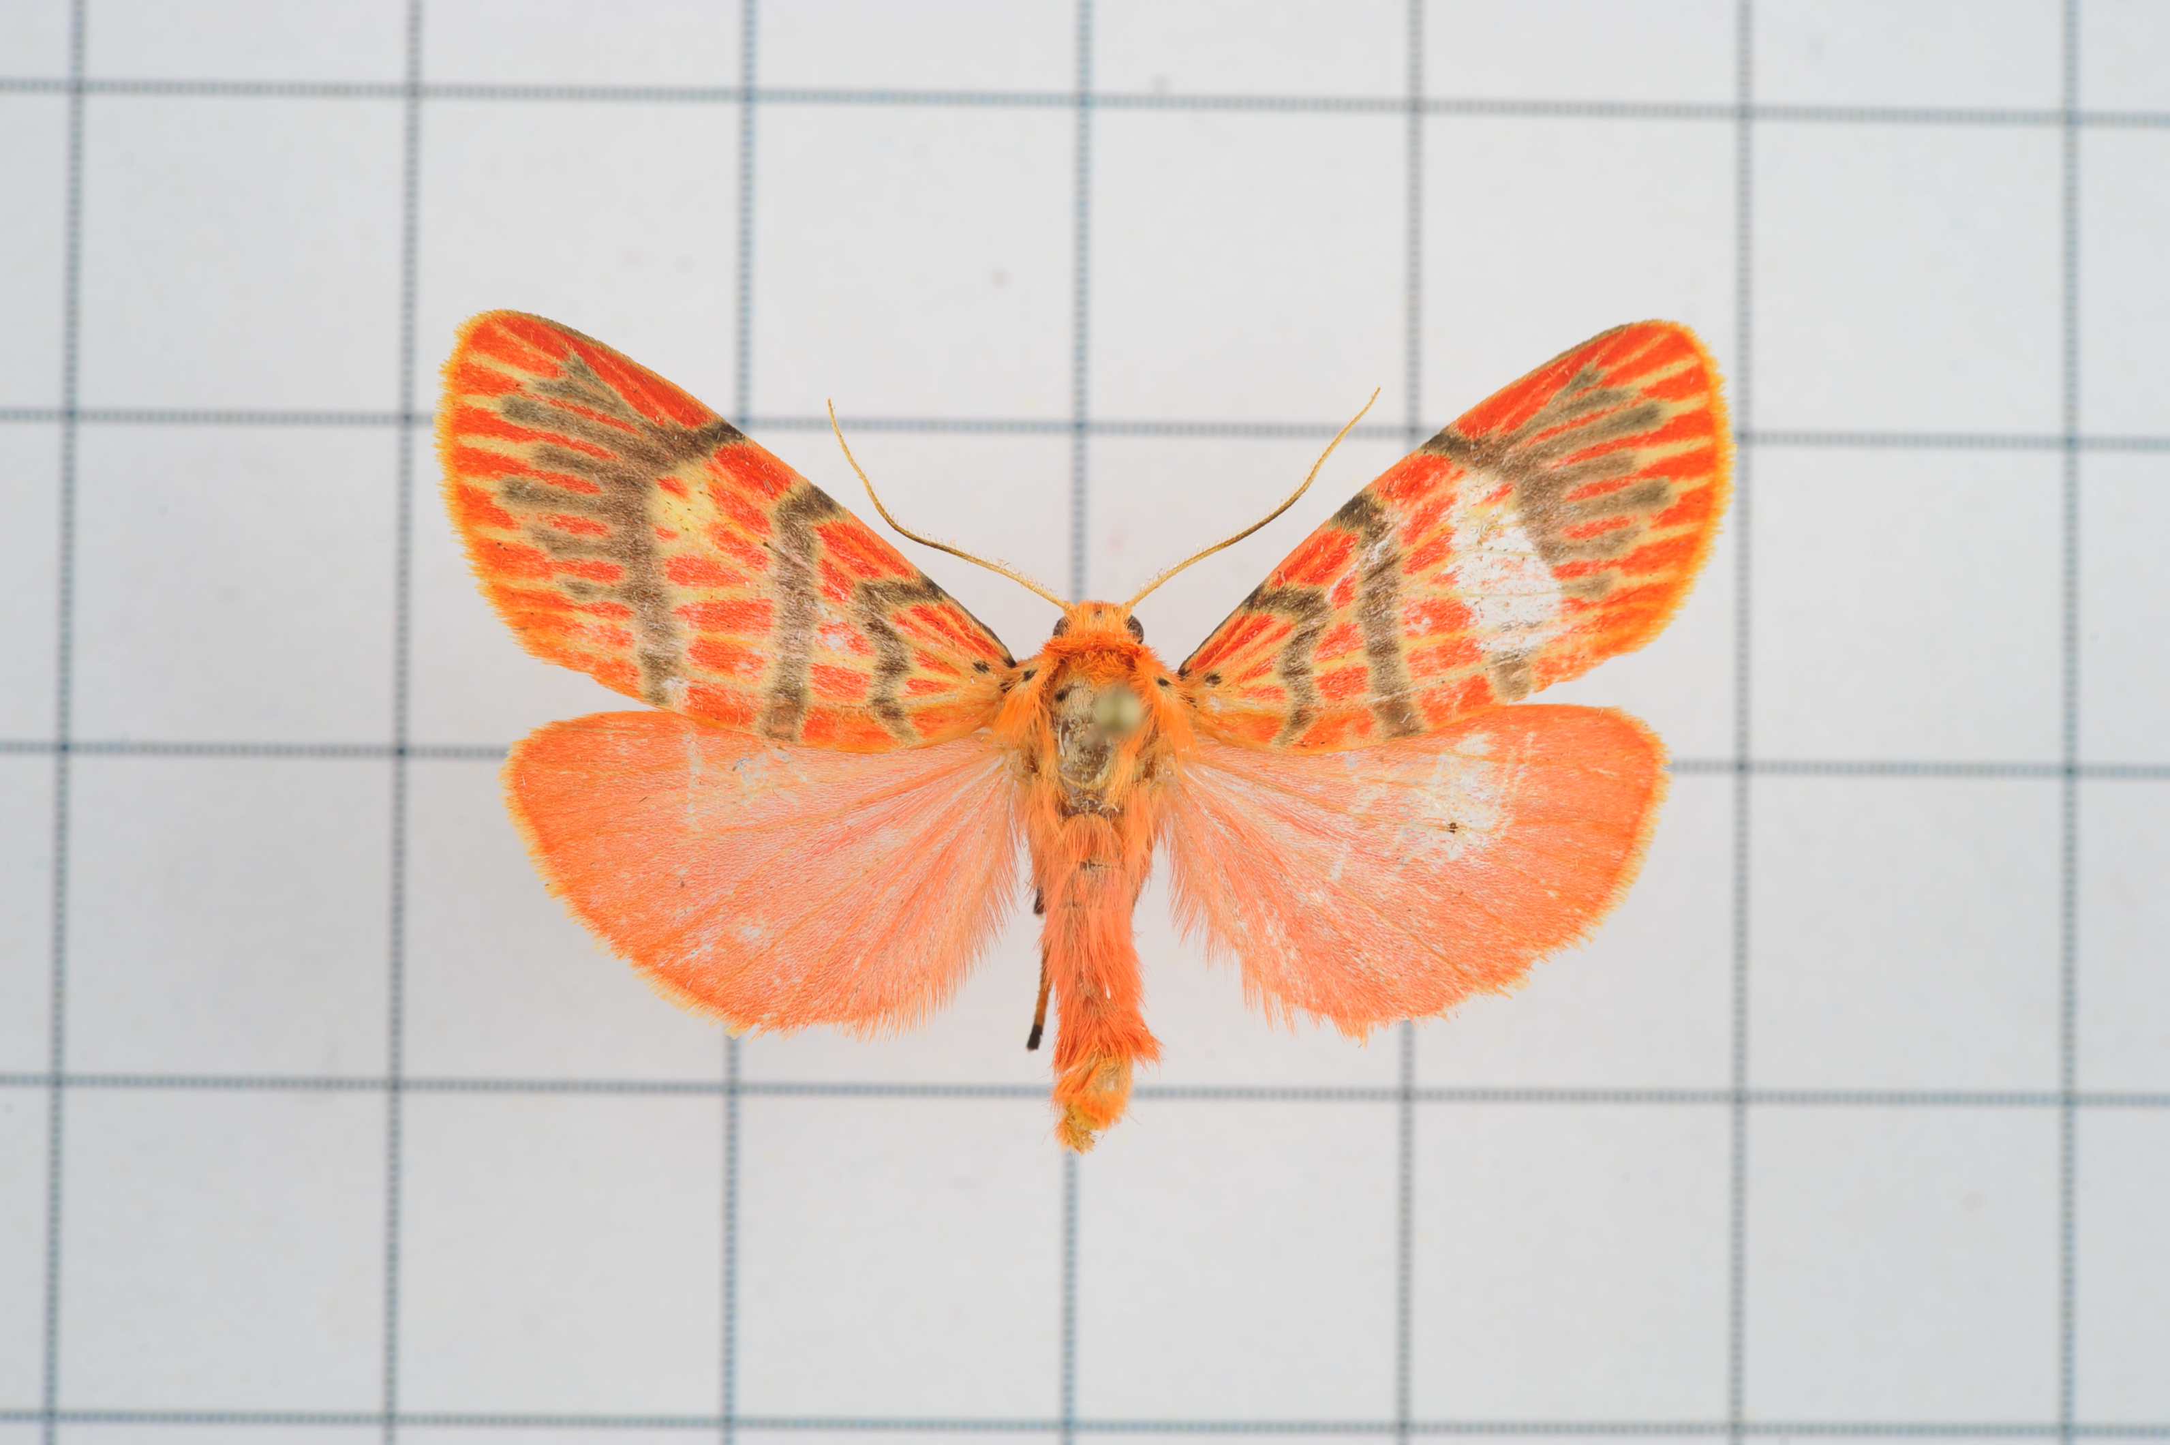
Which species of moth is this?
Barsine sauteri
